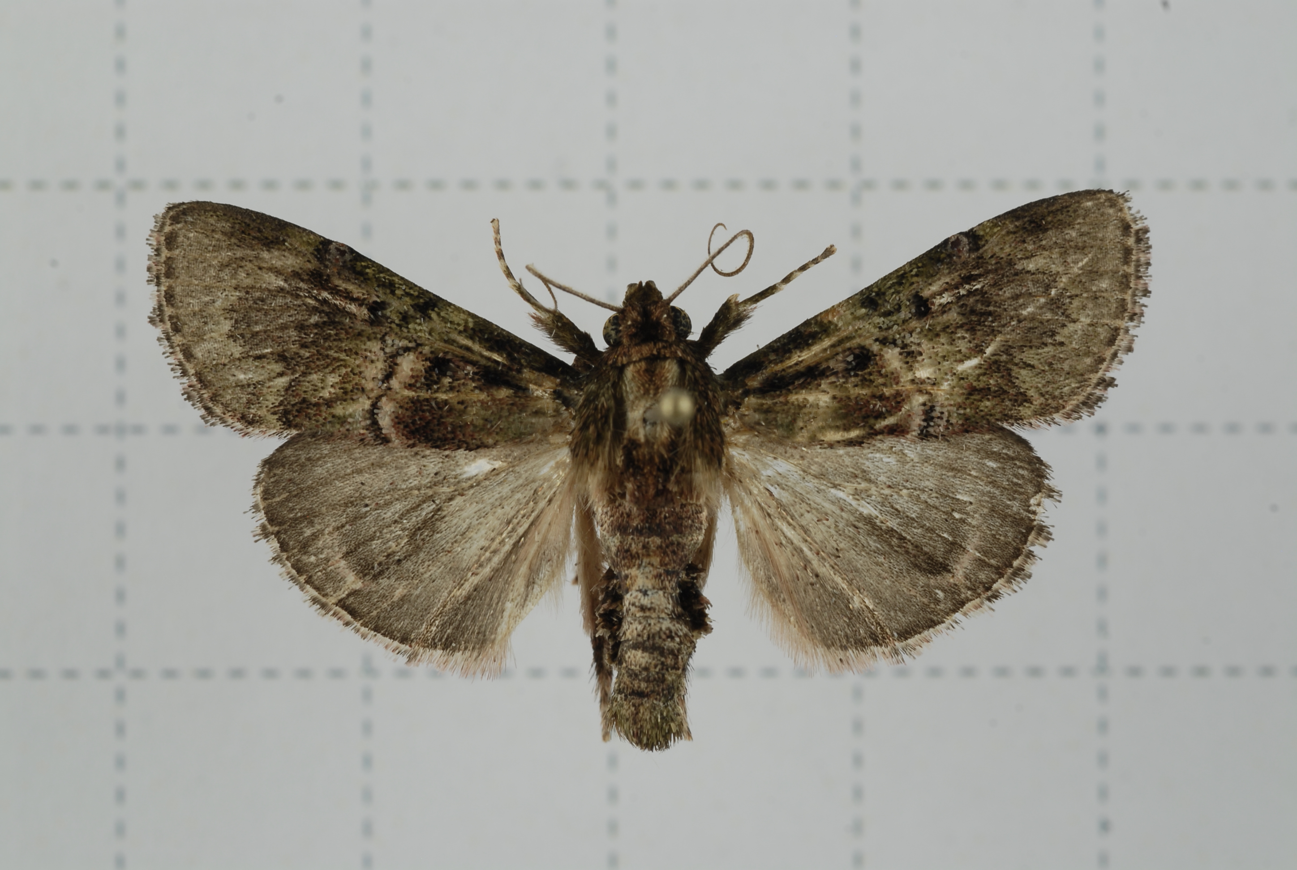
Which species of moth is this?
Locastra muscosalis
